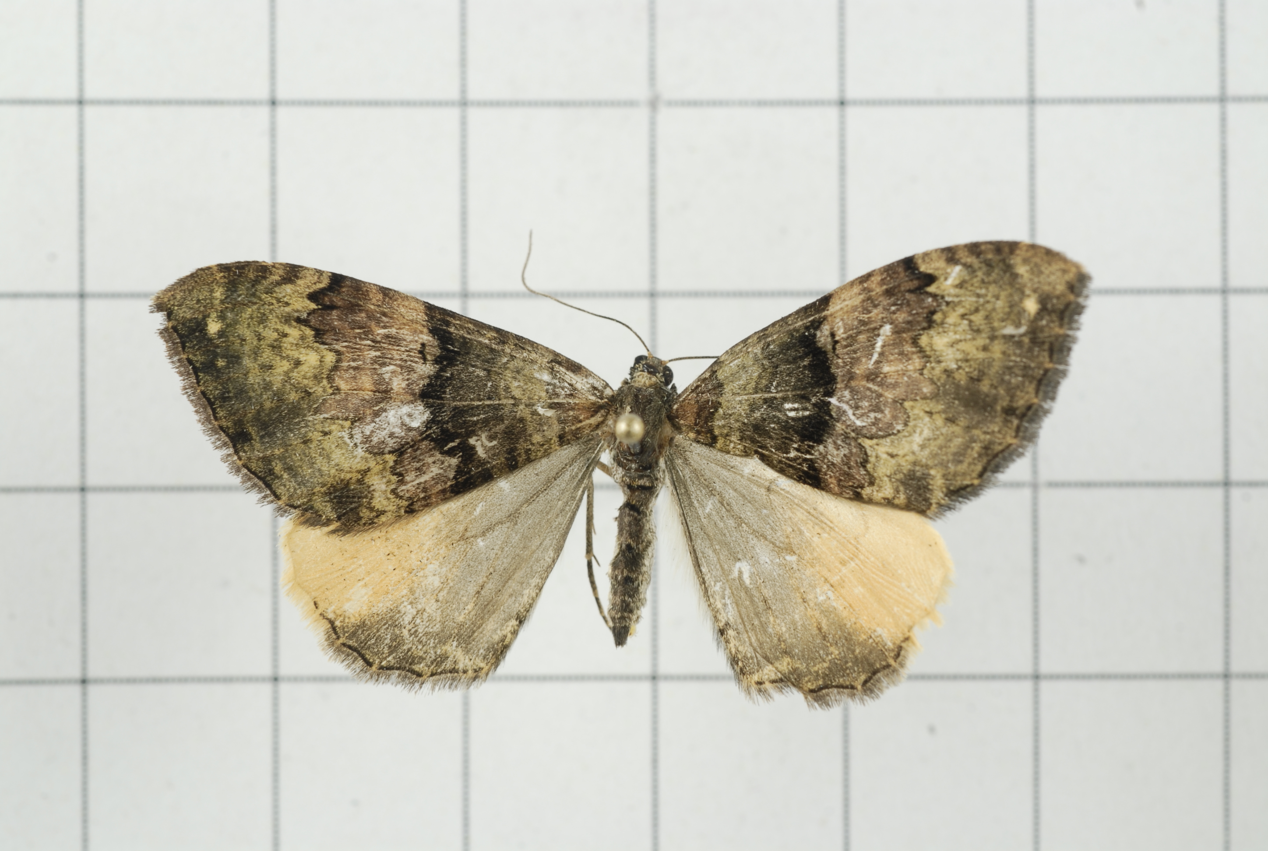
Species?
Photoscotosia insularis
